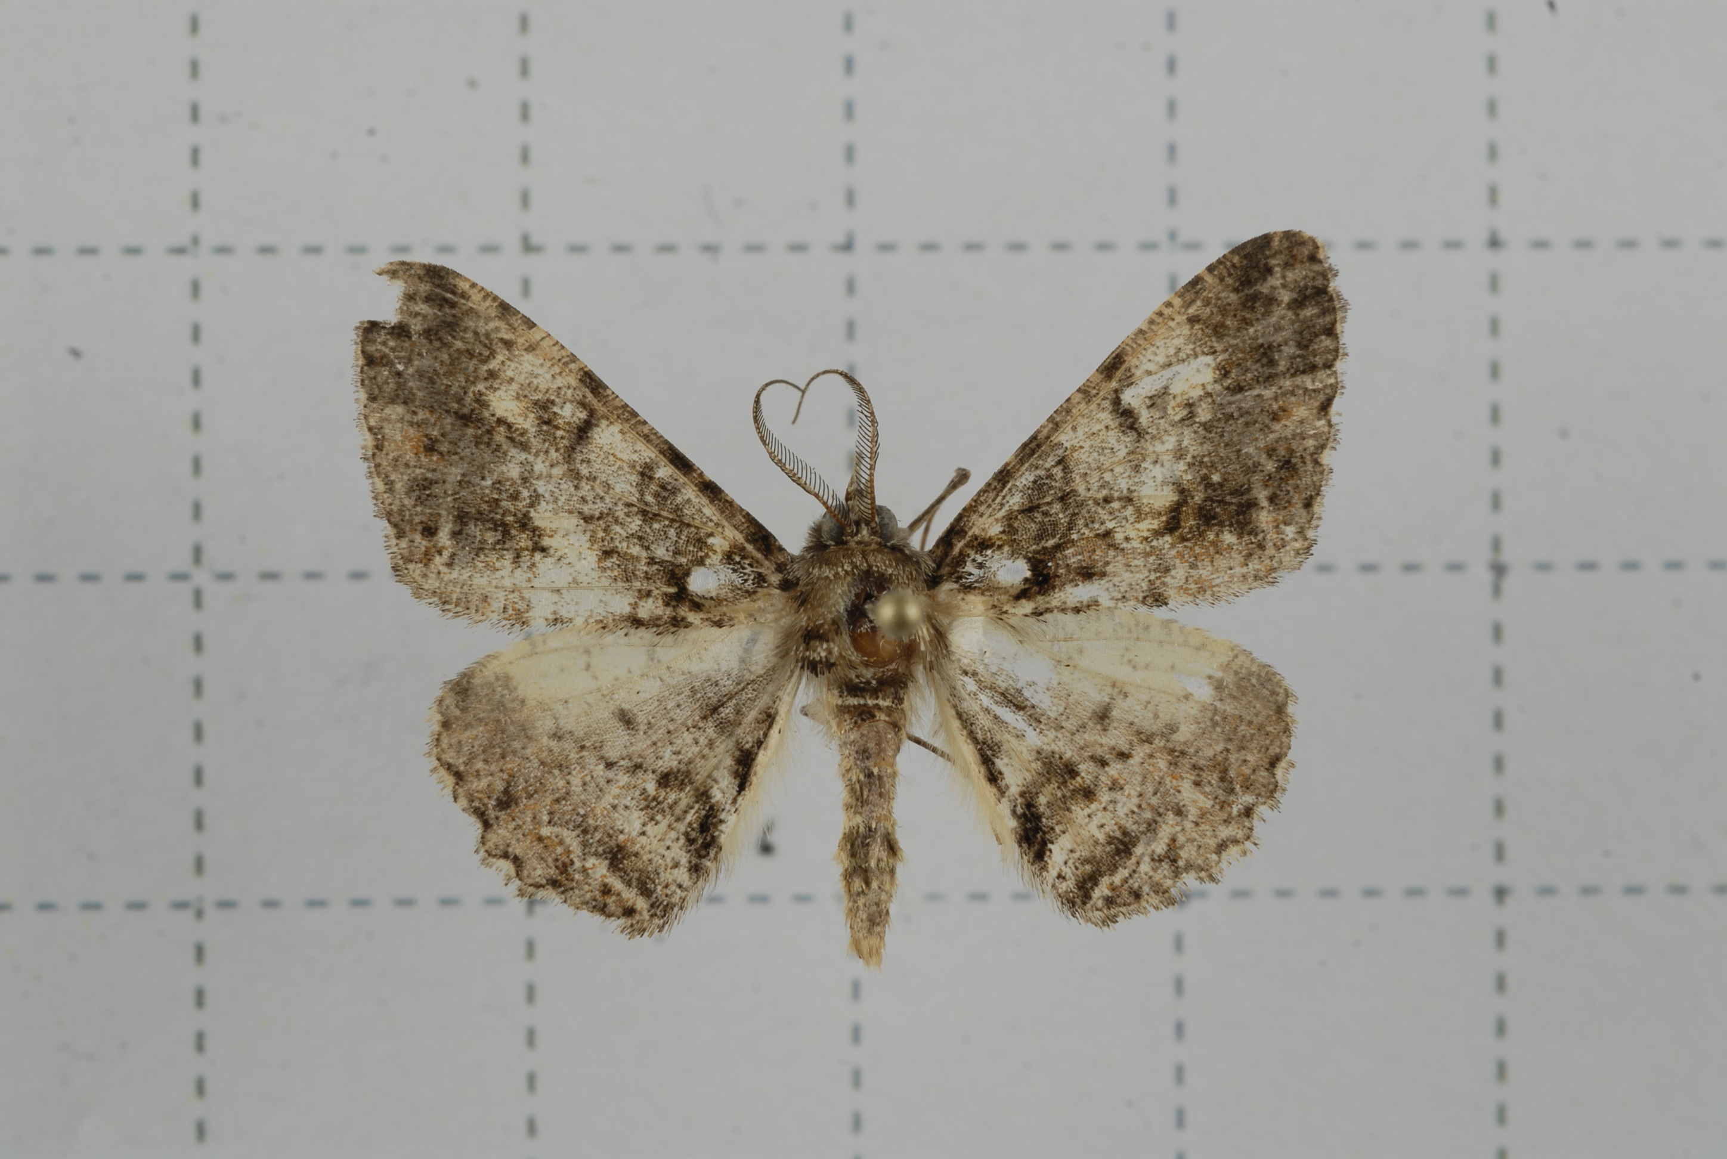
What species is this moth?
Alcis taiwanovariegata
